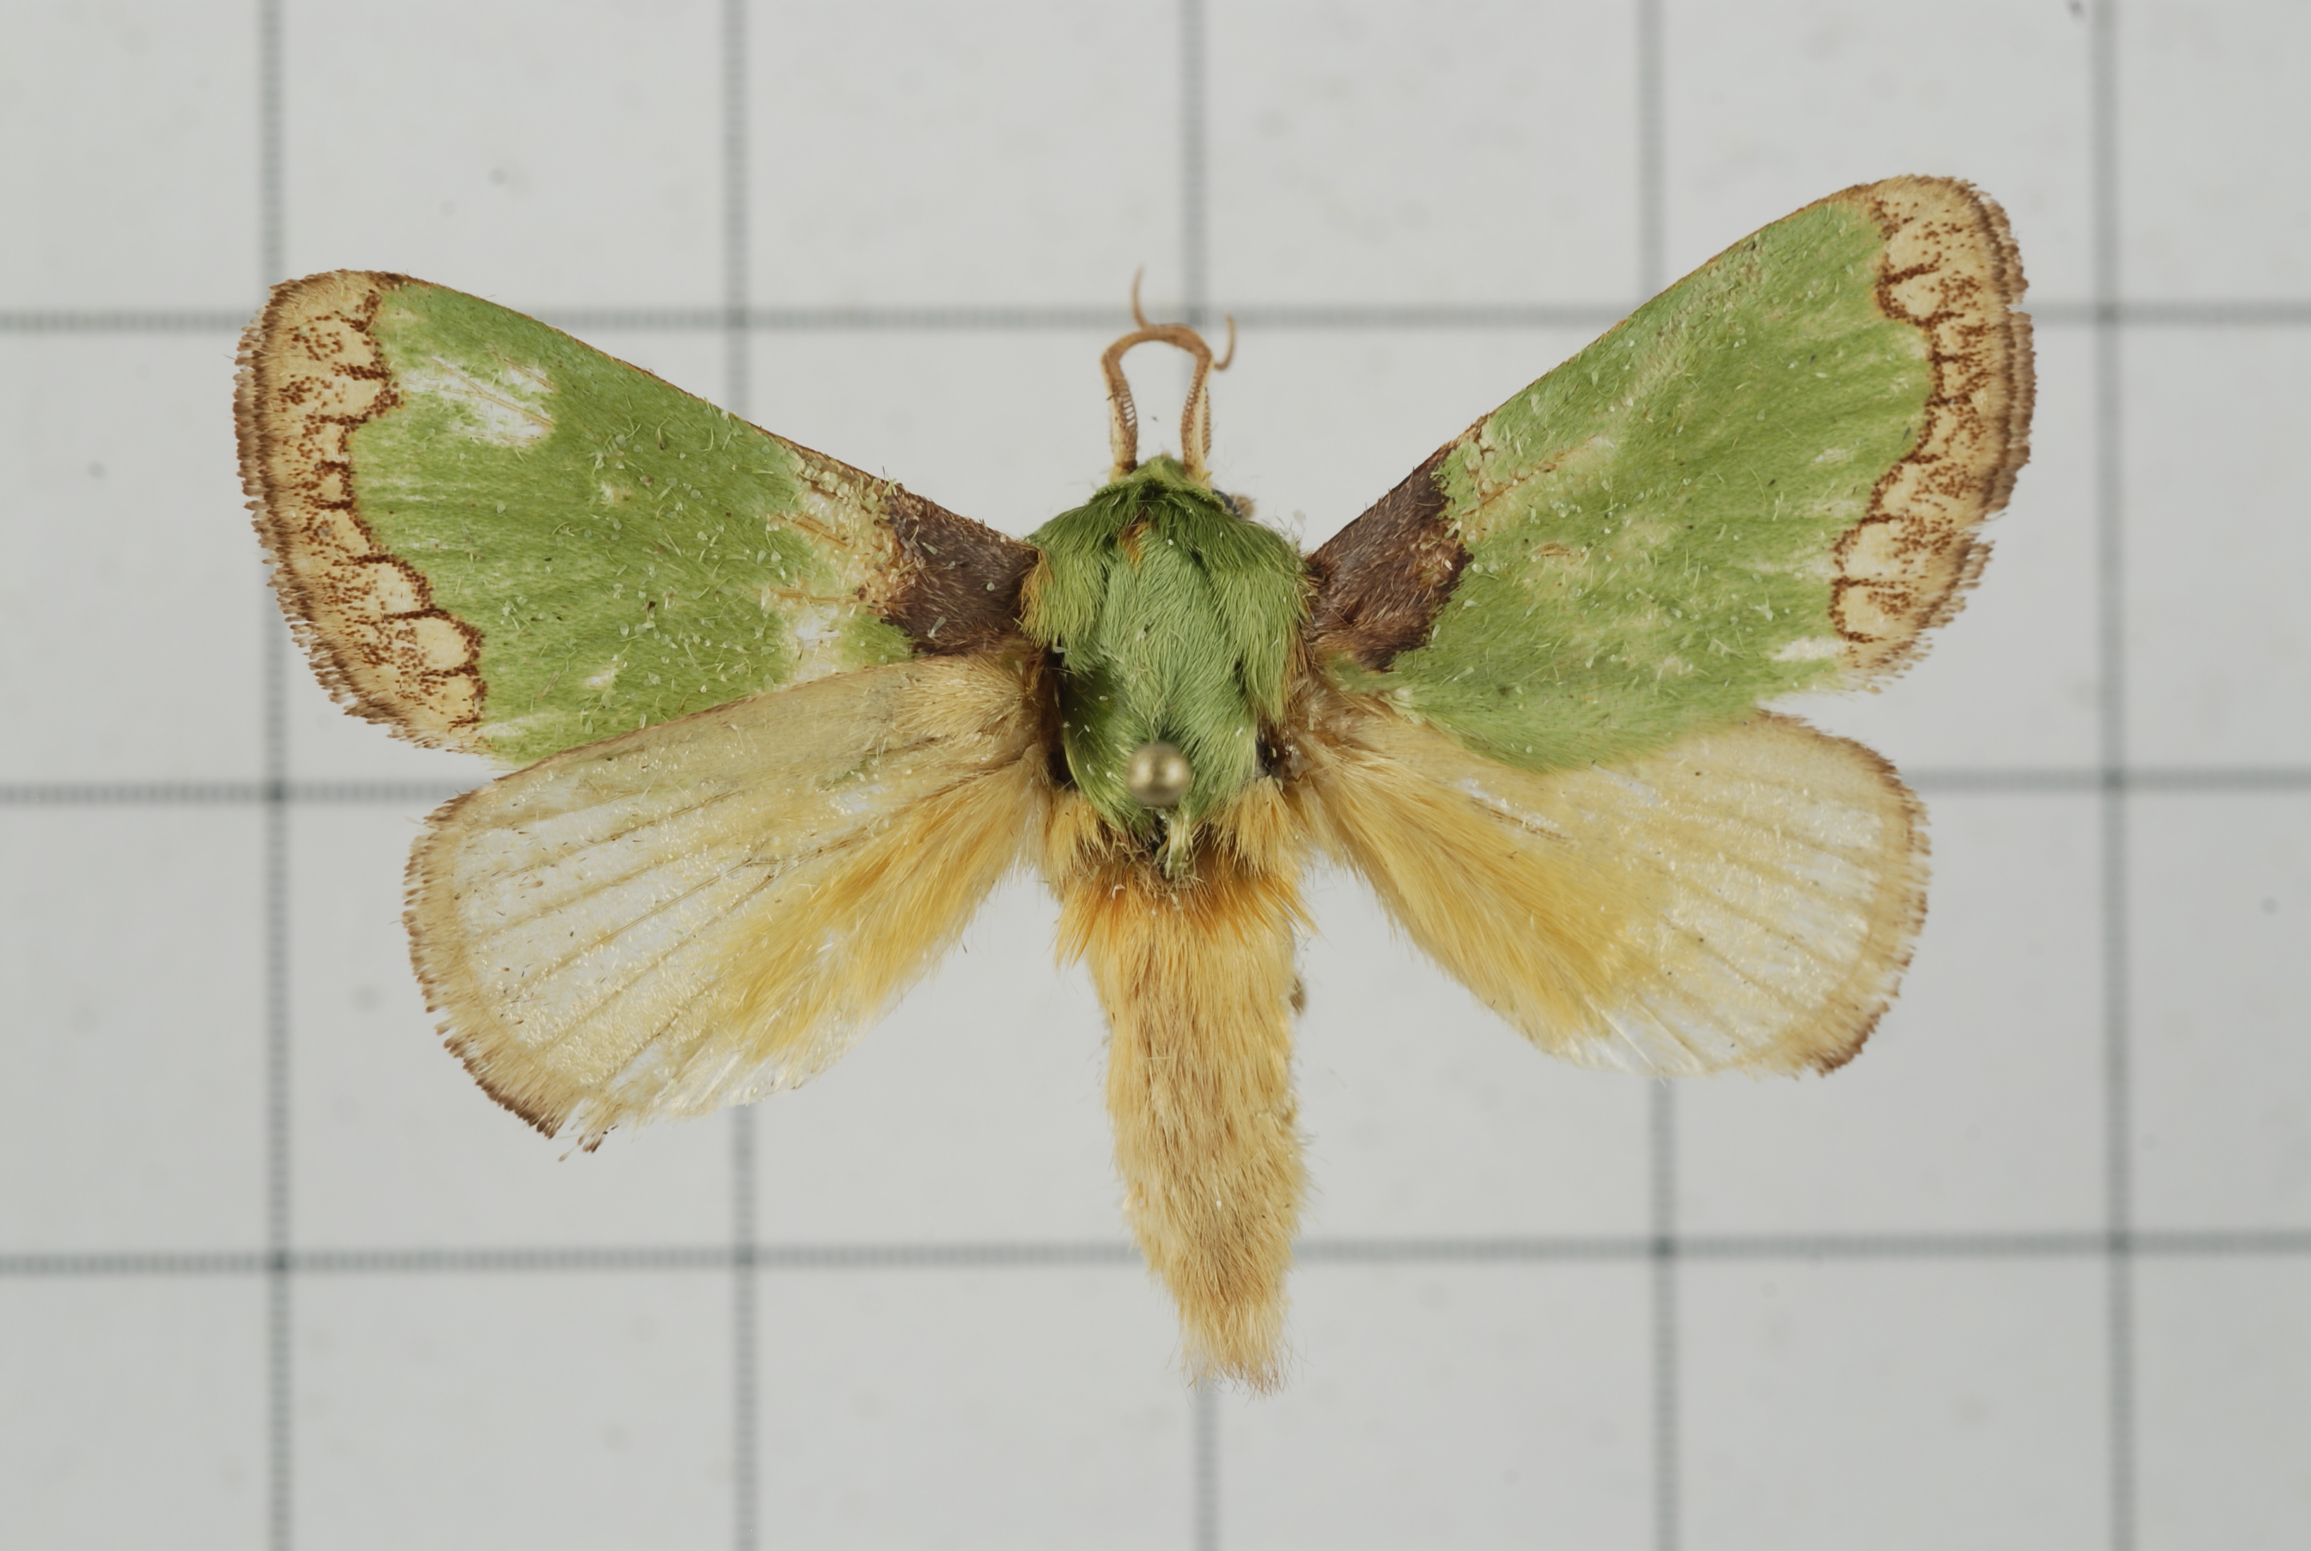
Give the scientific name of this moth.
Parasa consocia
